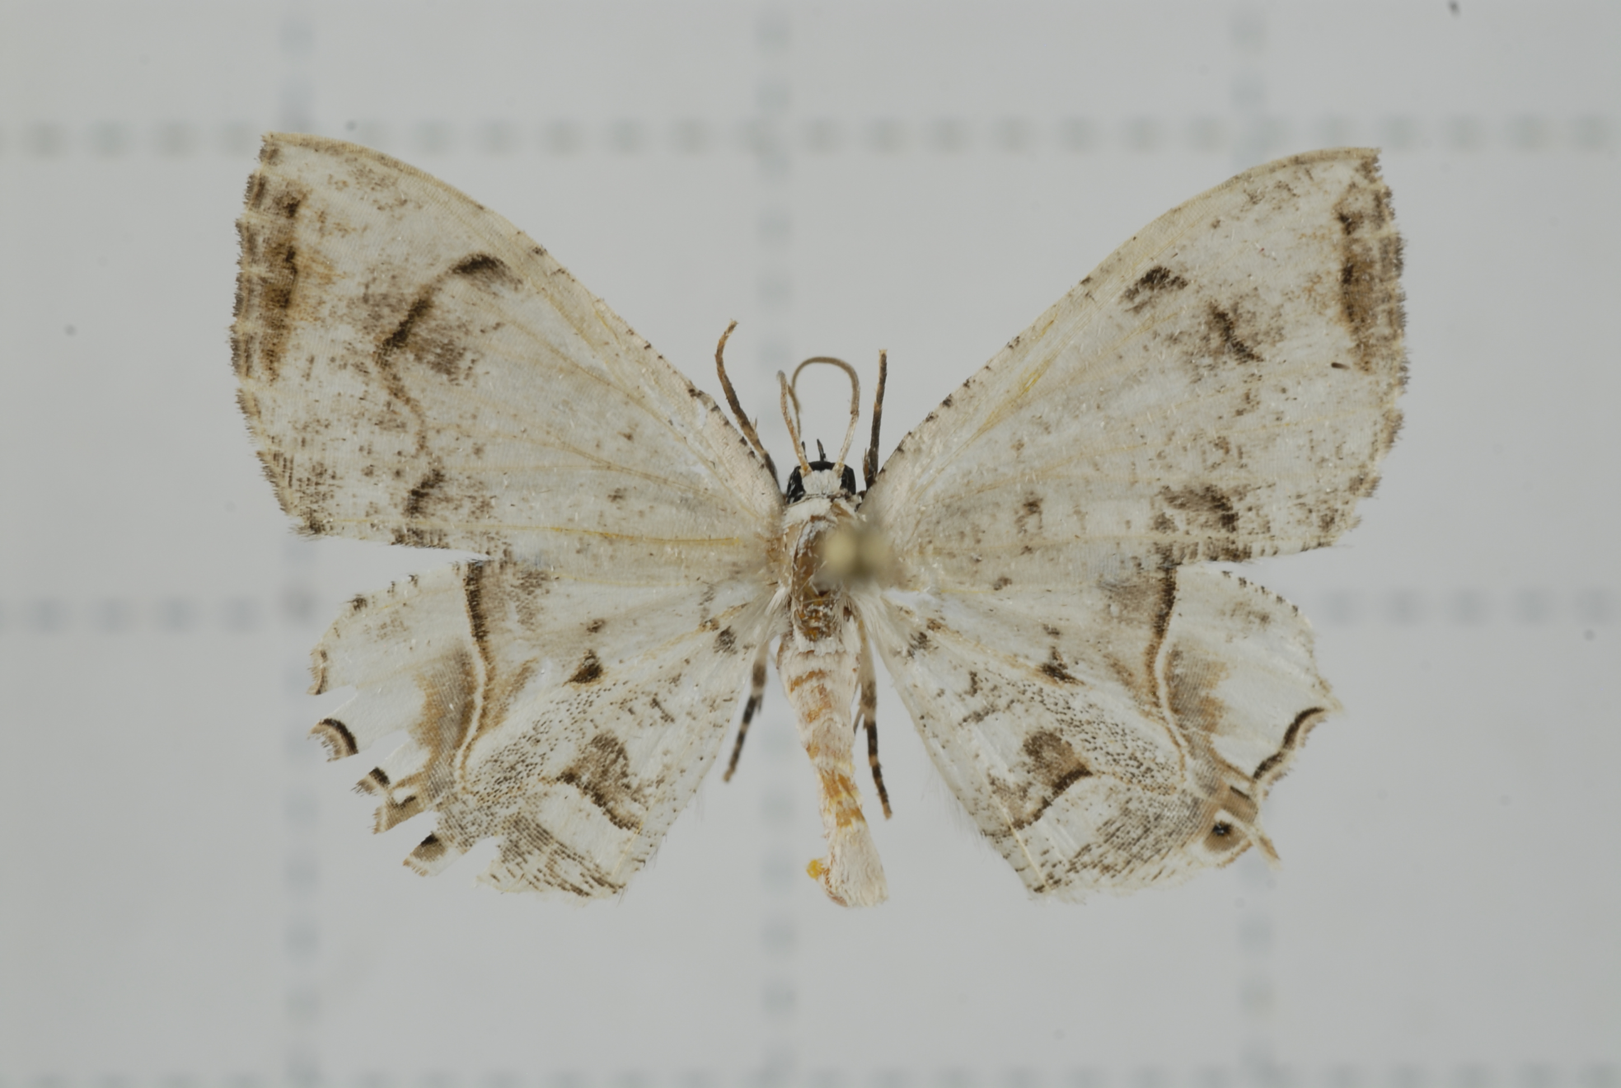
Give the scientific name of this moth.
Dysaethria cretacea
